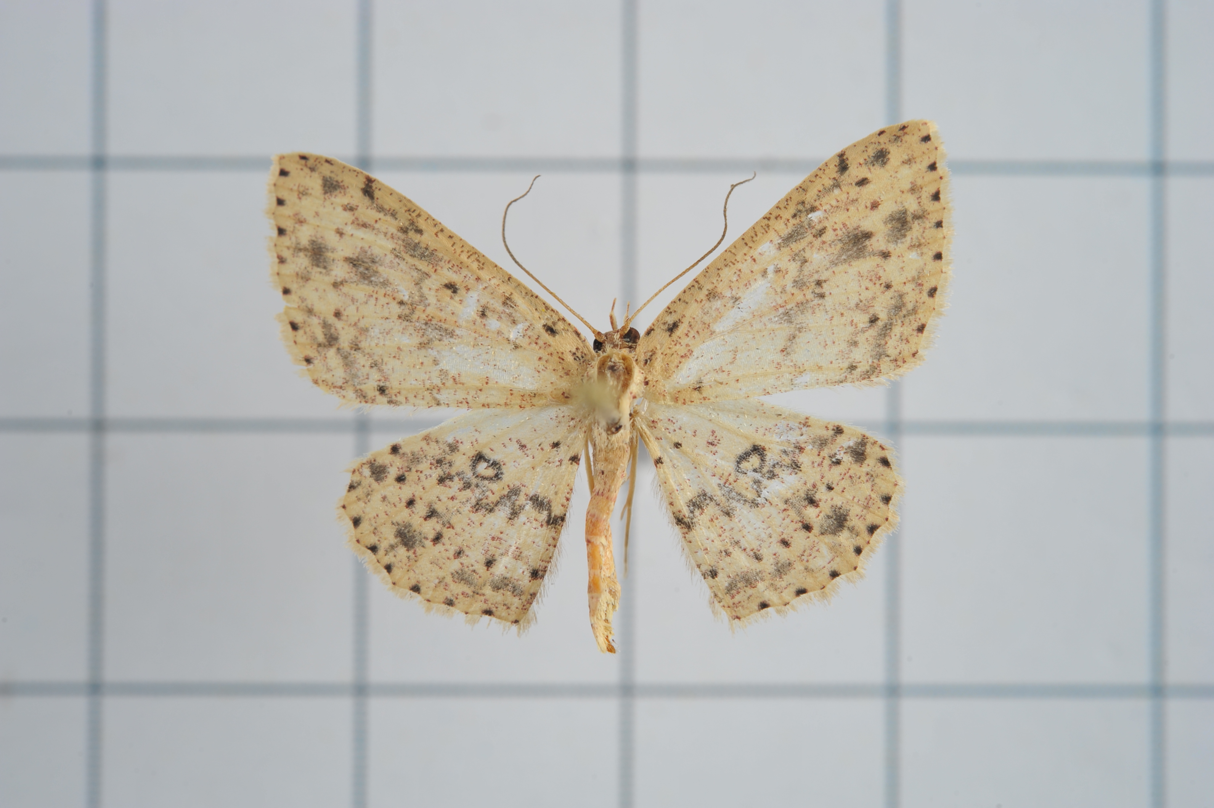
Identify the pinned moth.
Perixera decretaria
